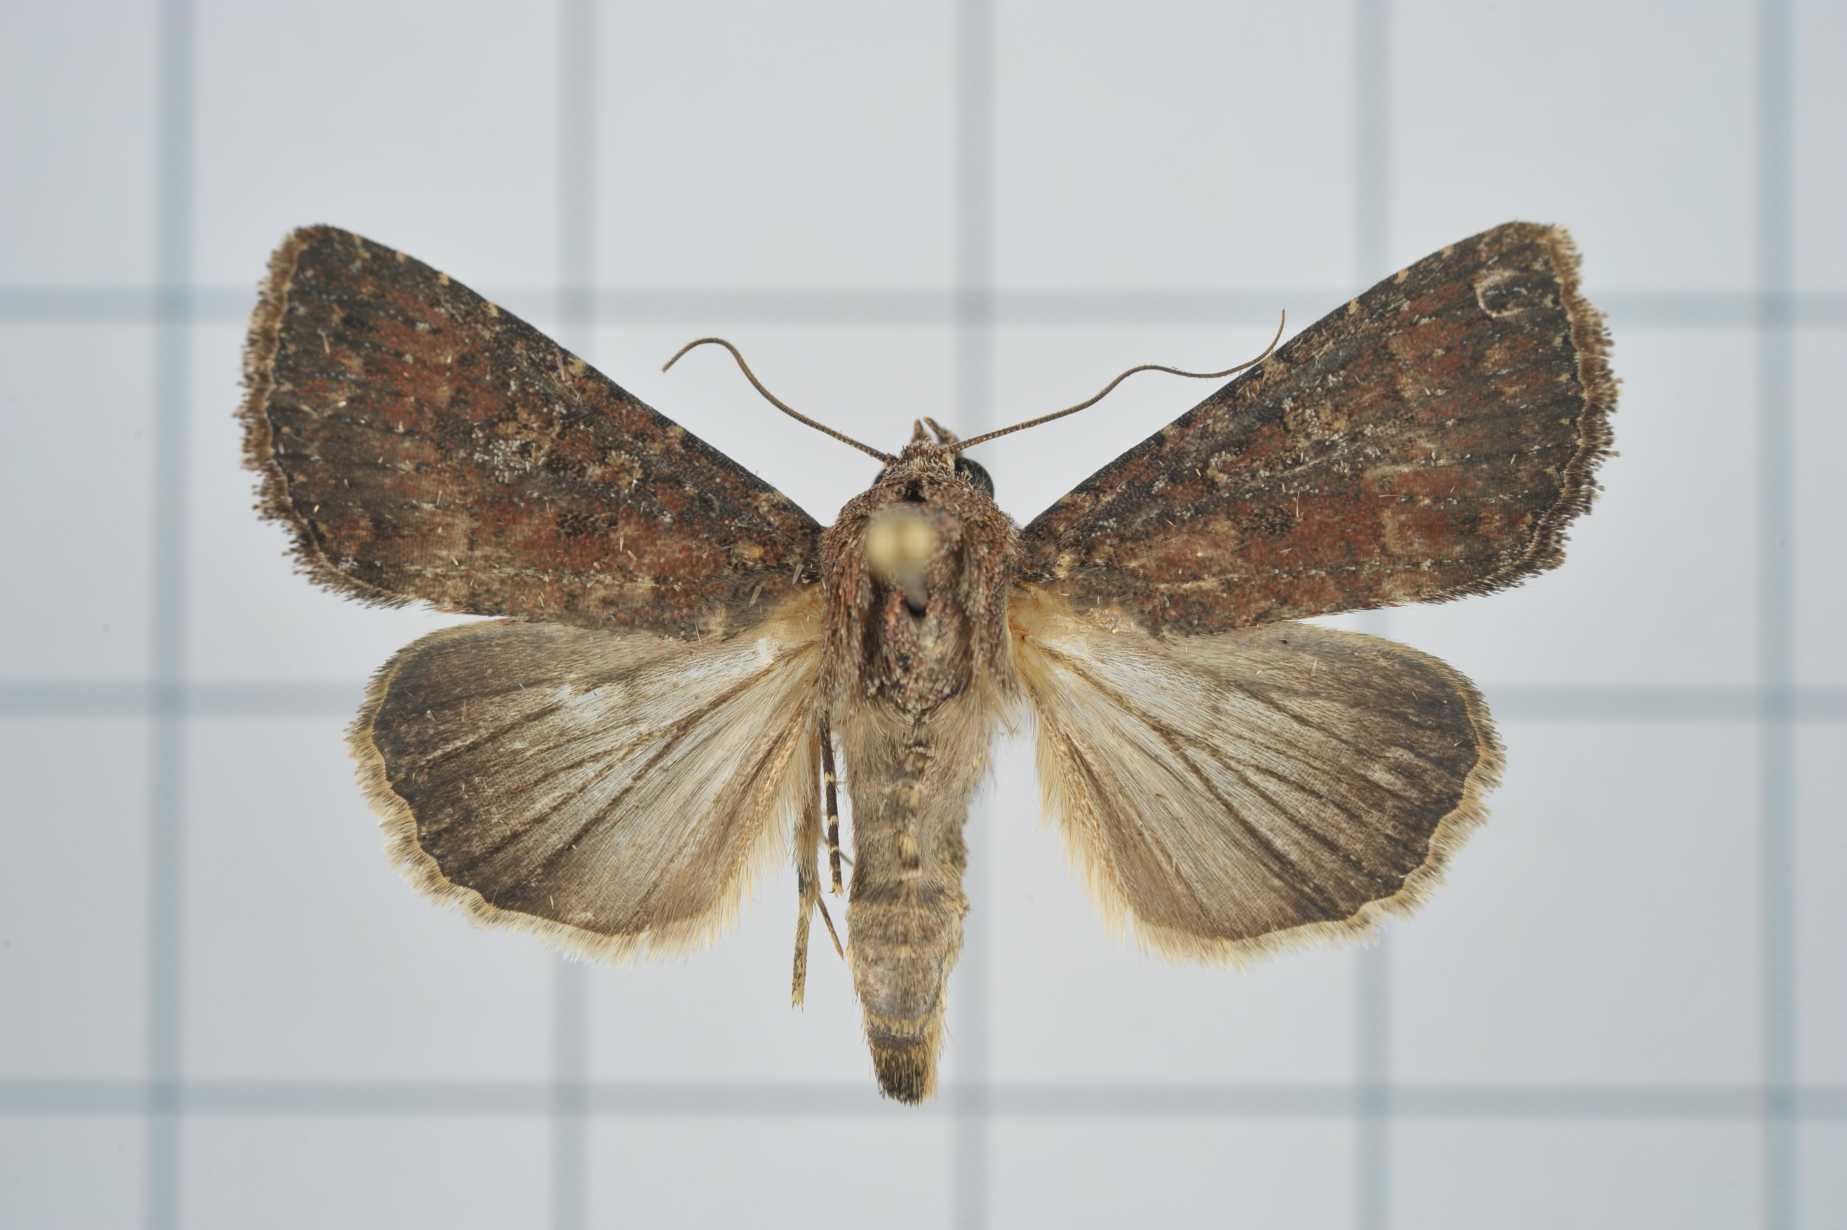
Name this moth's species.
Condica illecta
